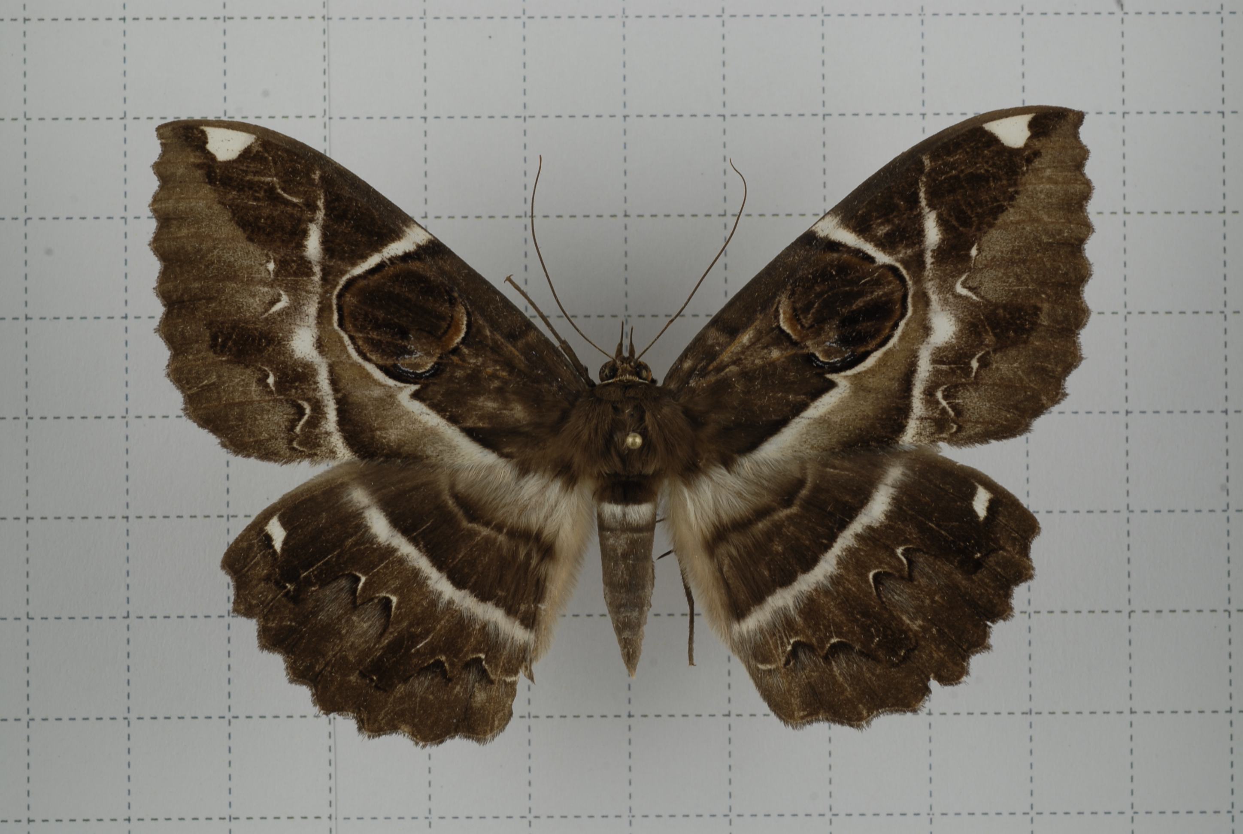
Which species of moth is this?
Erebus ephesperis
